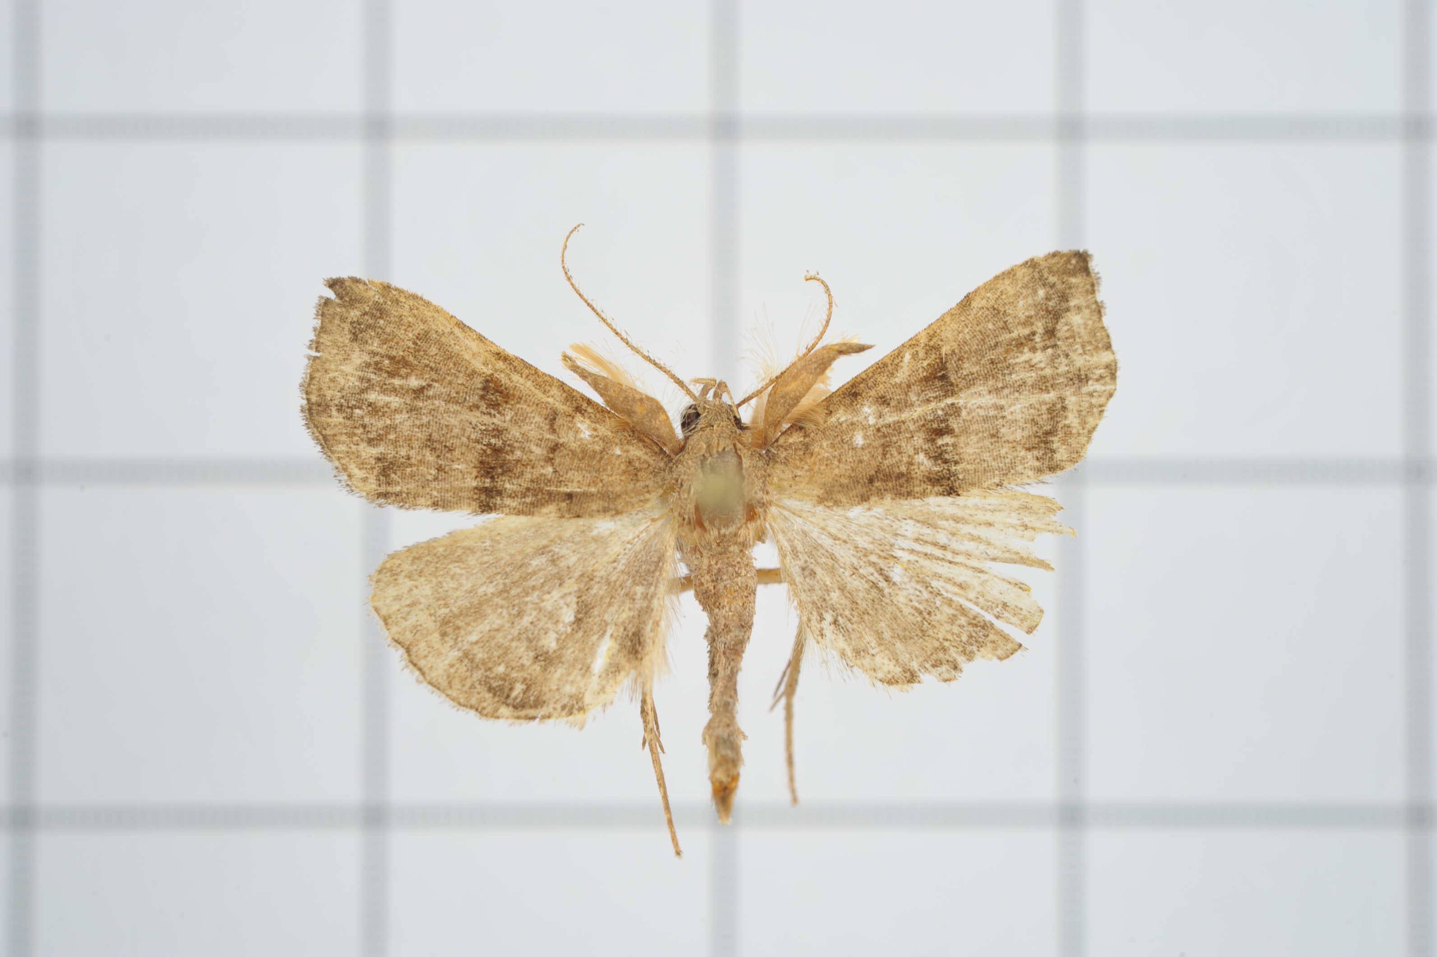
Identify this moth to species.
Hipoepa fractalis
